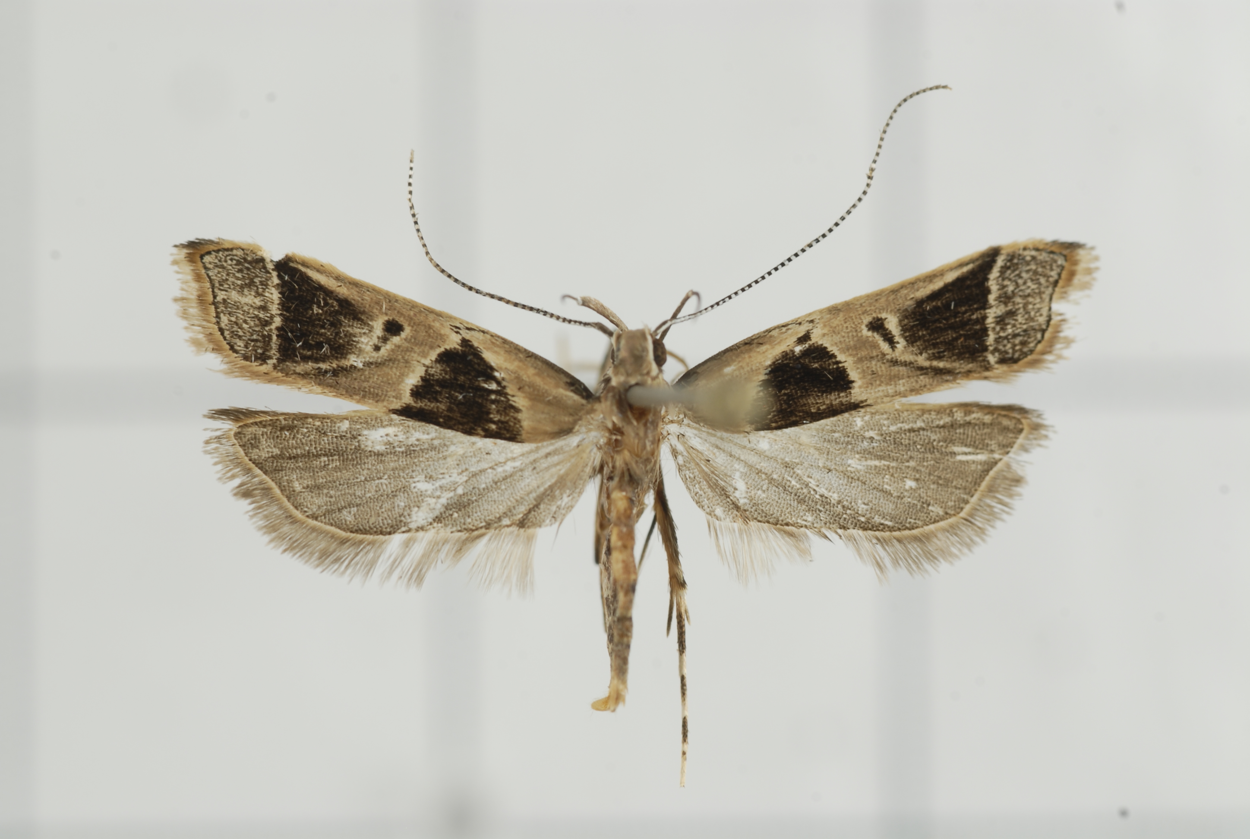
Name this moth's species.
Deltoplastis commatopa
